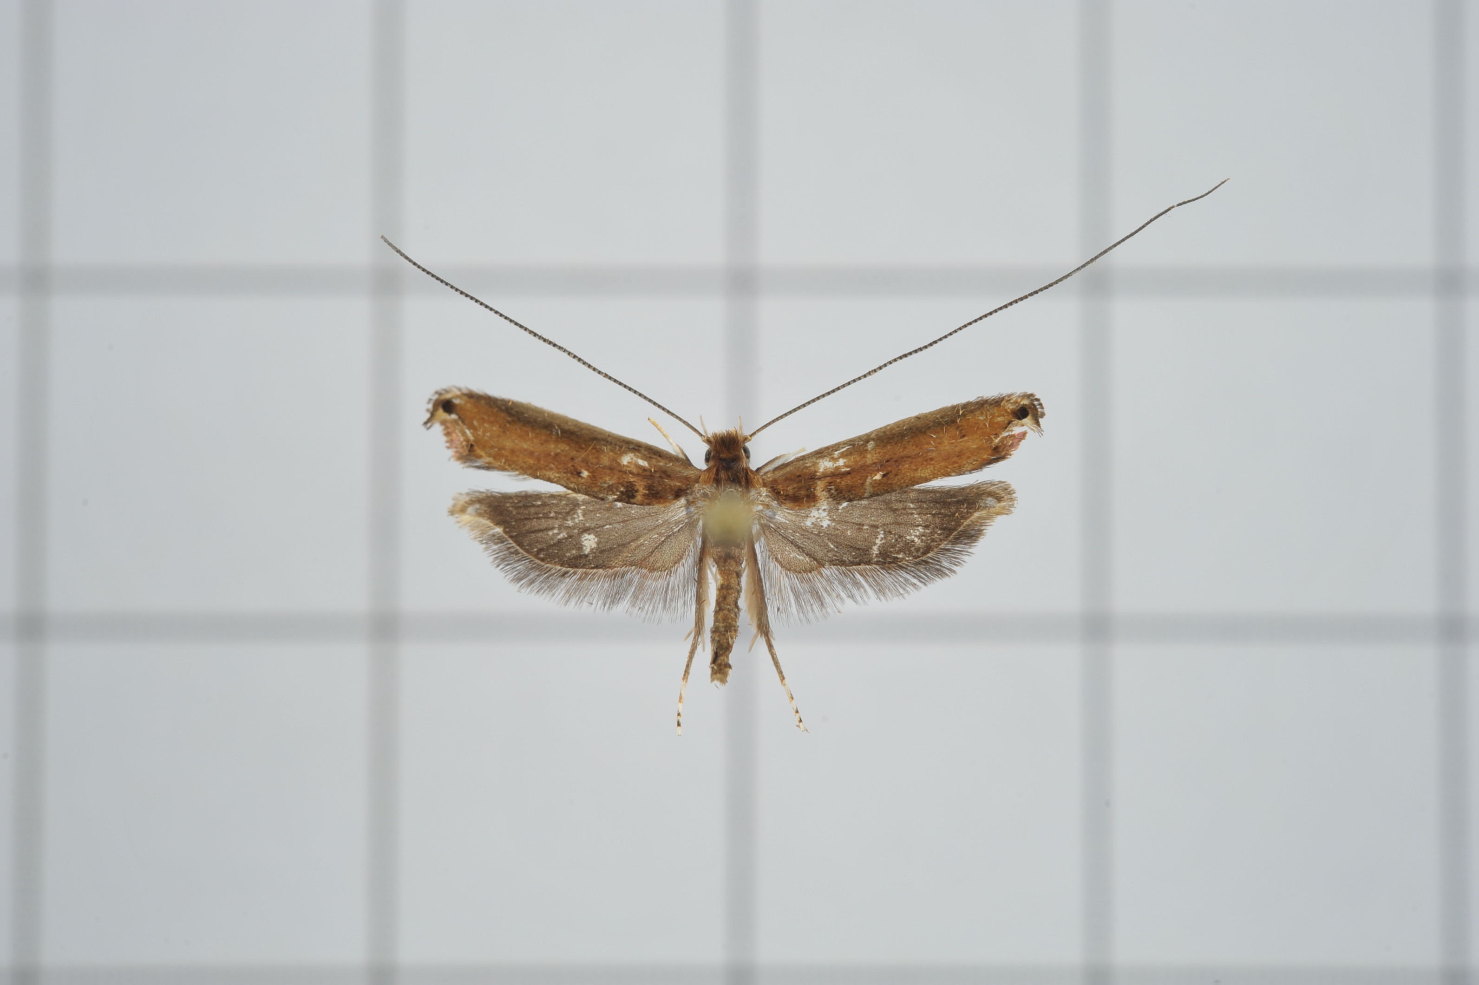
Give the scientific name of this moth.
Telethera blepharacma
